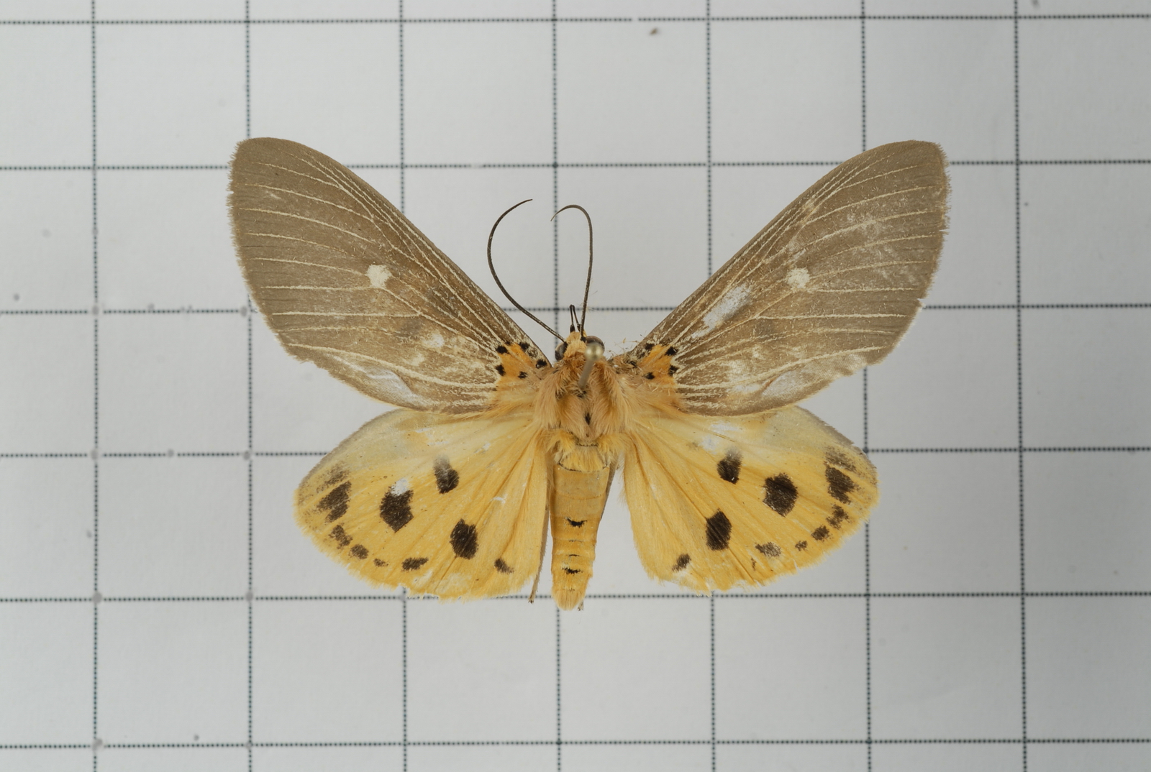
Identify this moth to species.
Asota caricae
